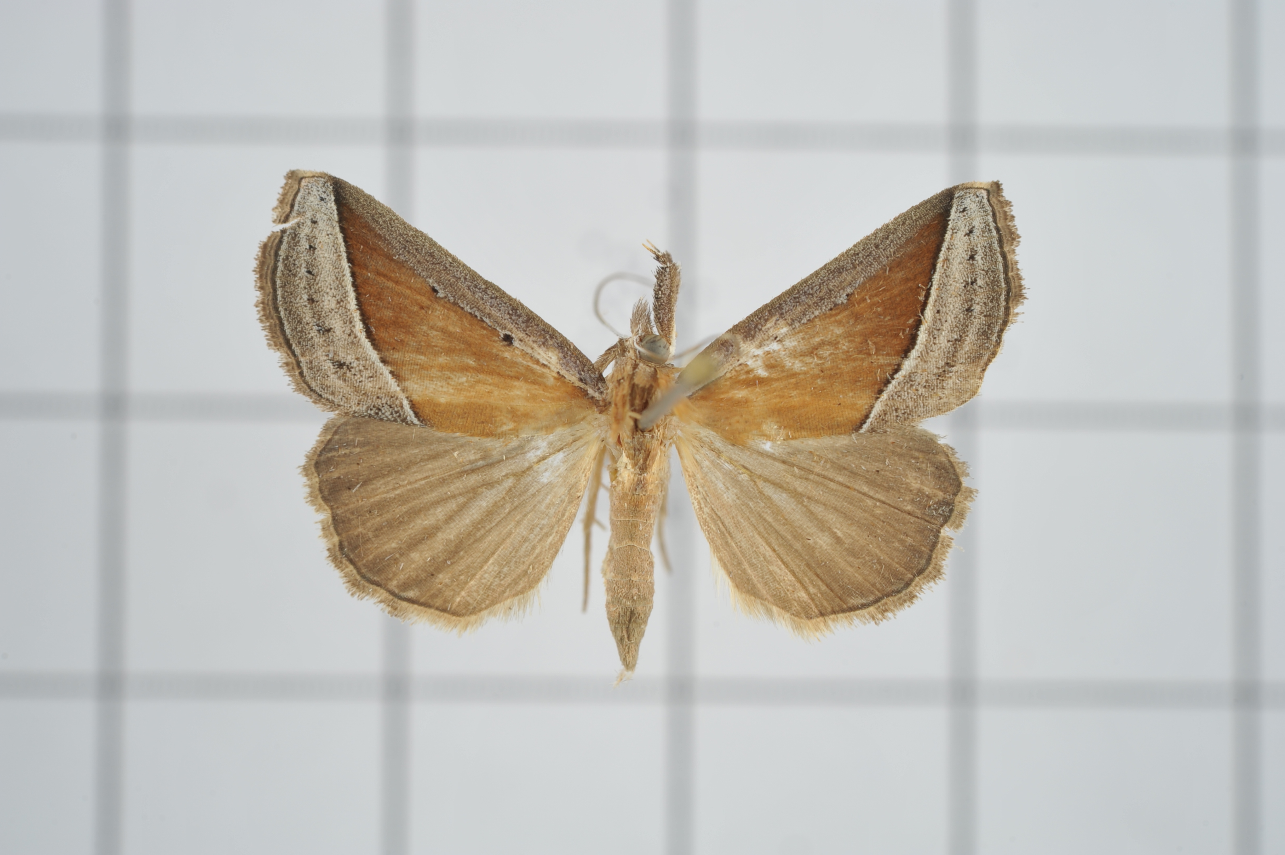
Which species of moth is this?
Hypena conscitalis
